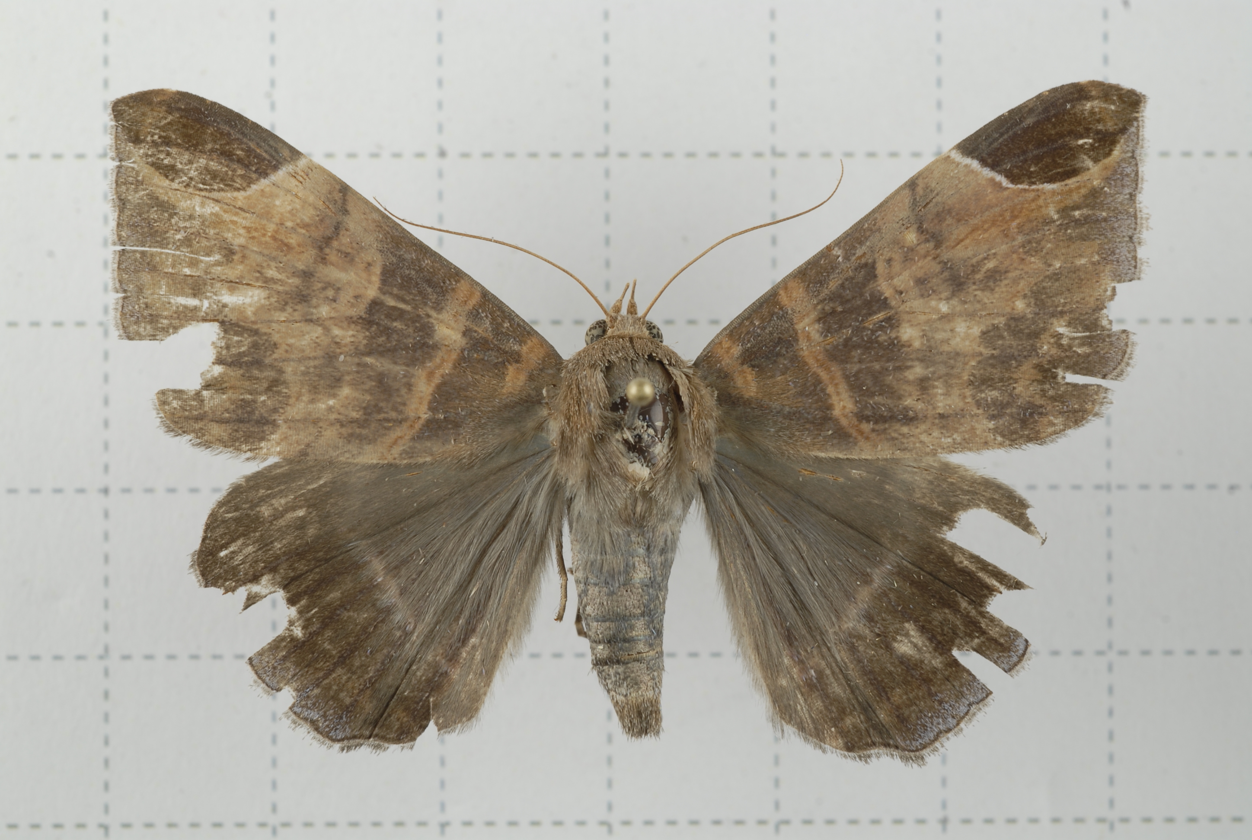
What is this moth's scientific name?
Pindara illibata
